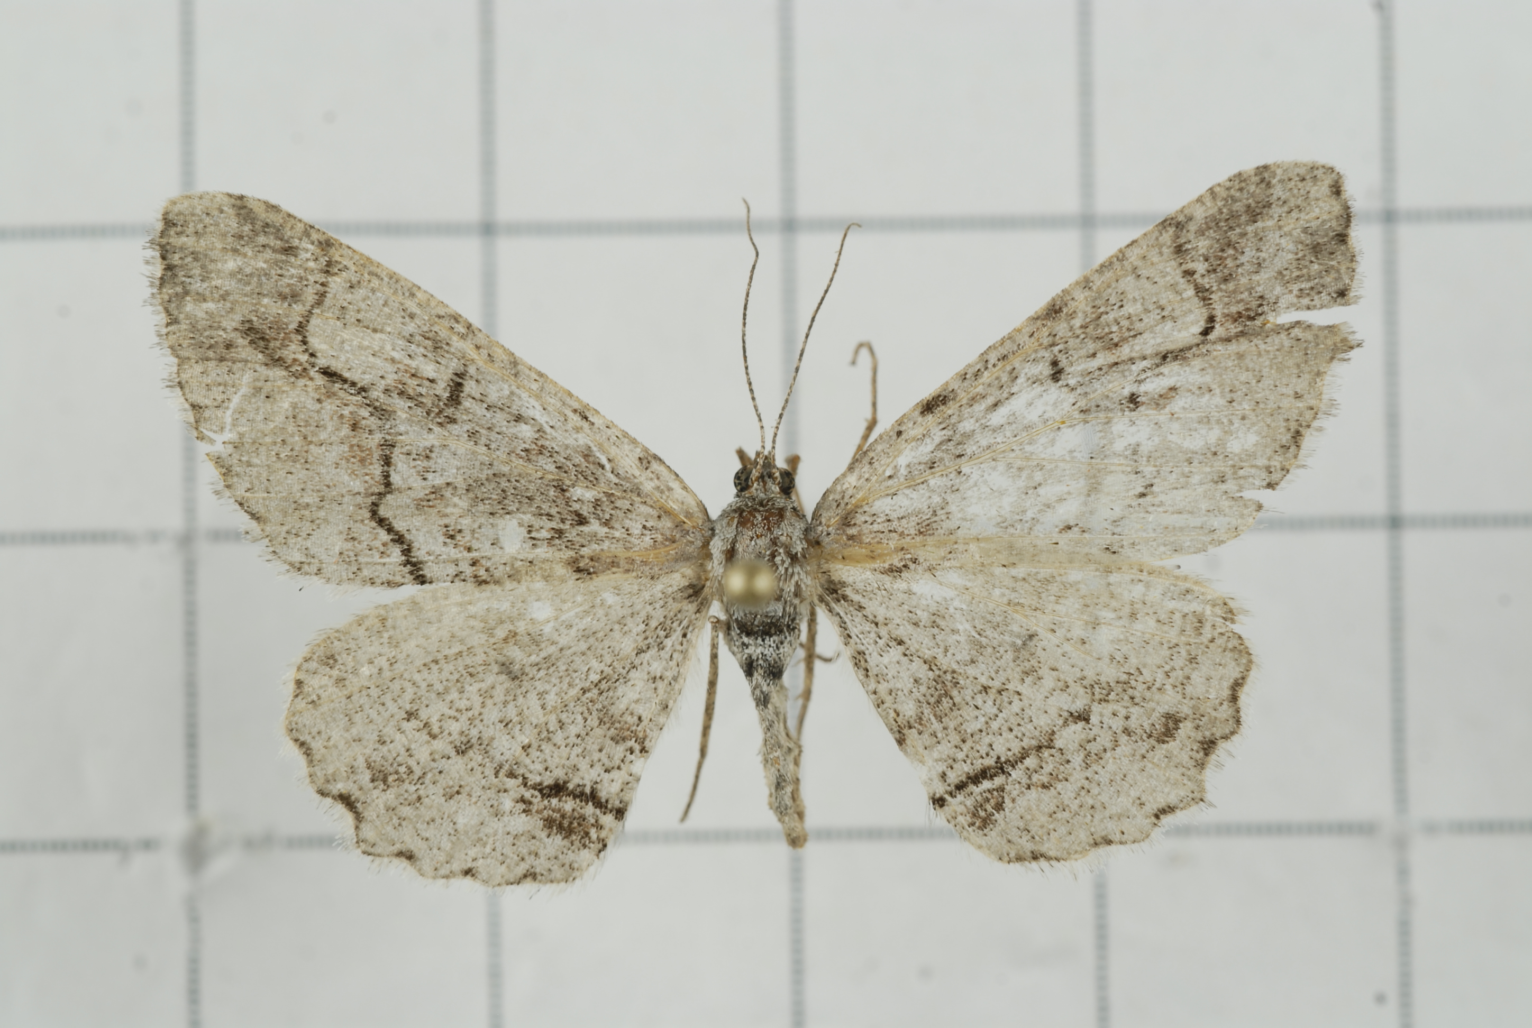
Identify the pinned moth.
Rikiosatoa fucataria
